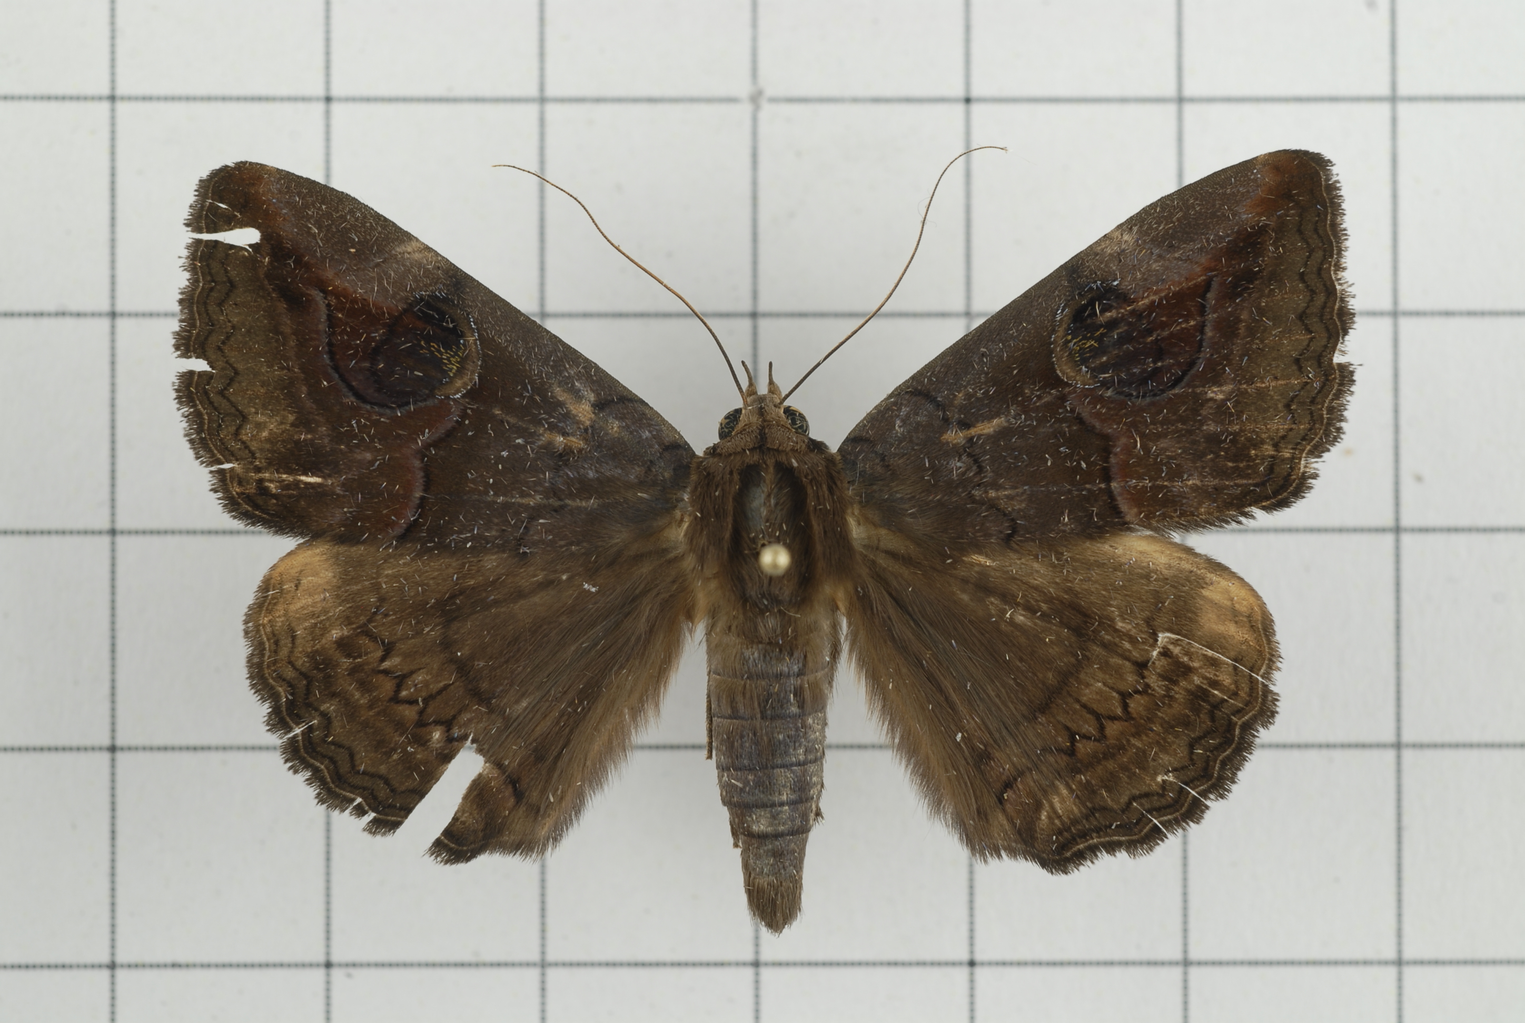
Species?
Ommatophora luminosa
